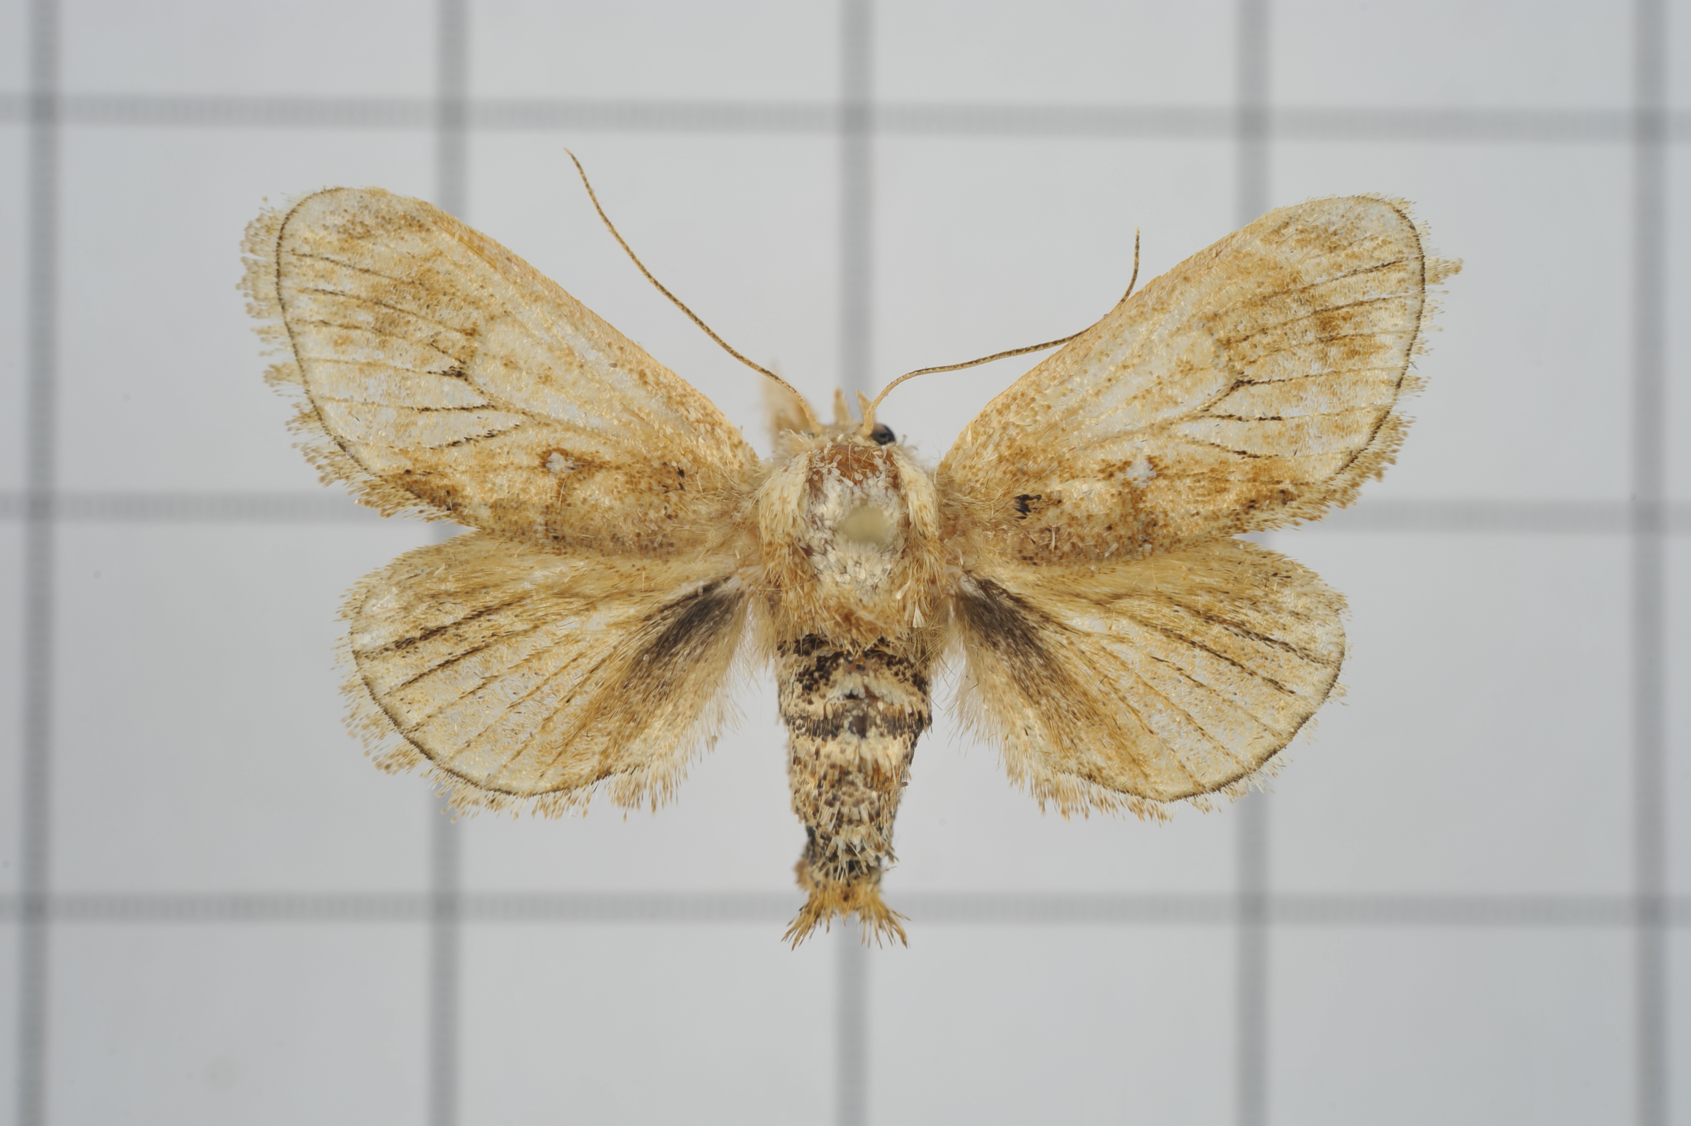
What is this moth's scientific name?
Nagodopsis shirakiana
